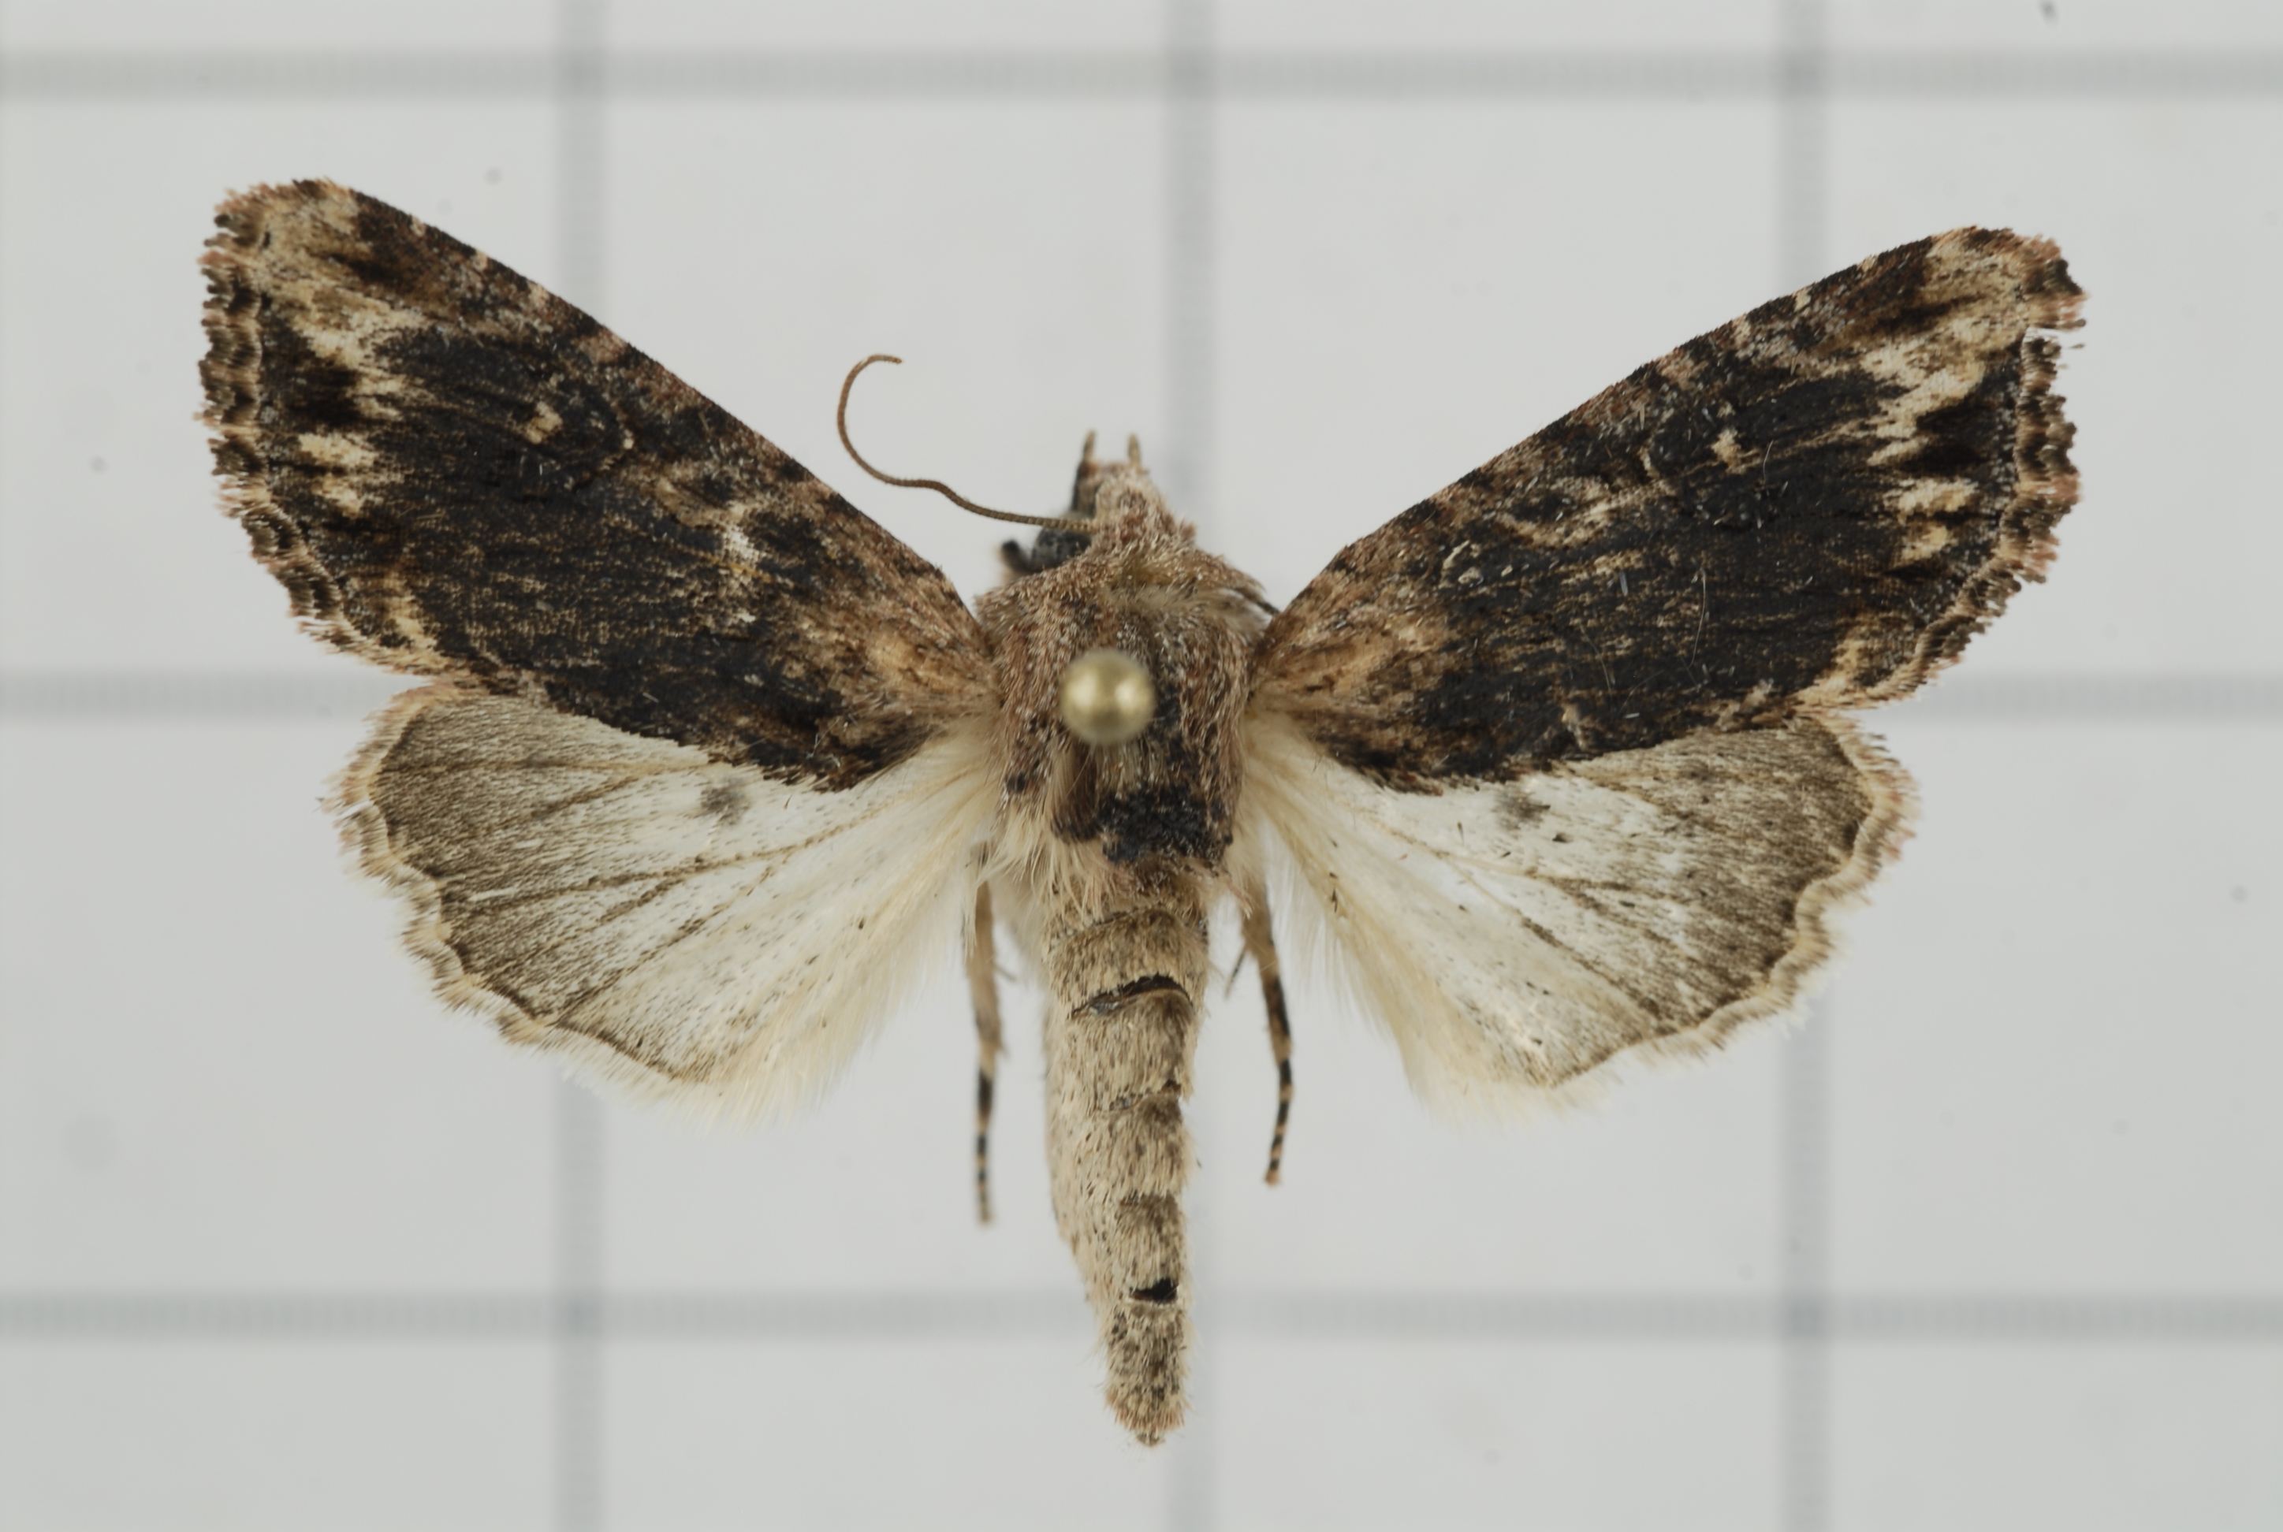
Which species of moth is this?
Lithopolia confusa confusa
